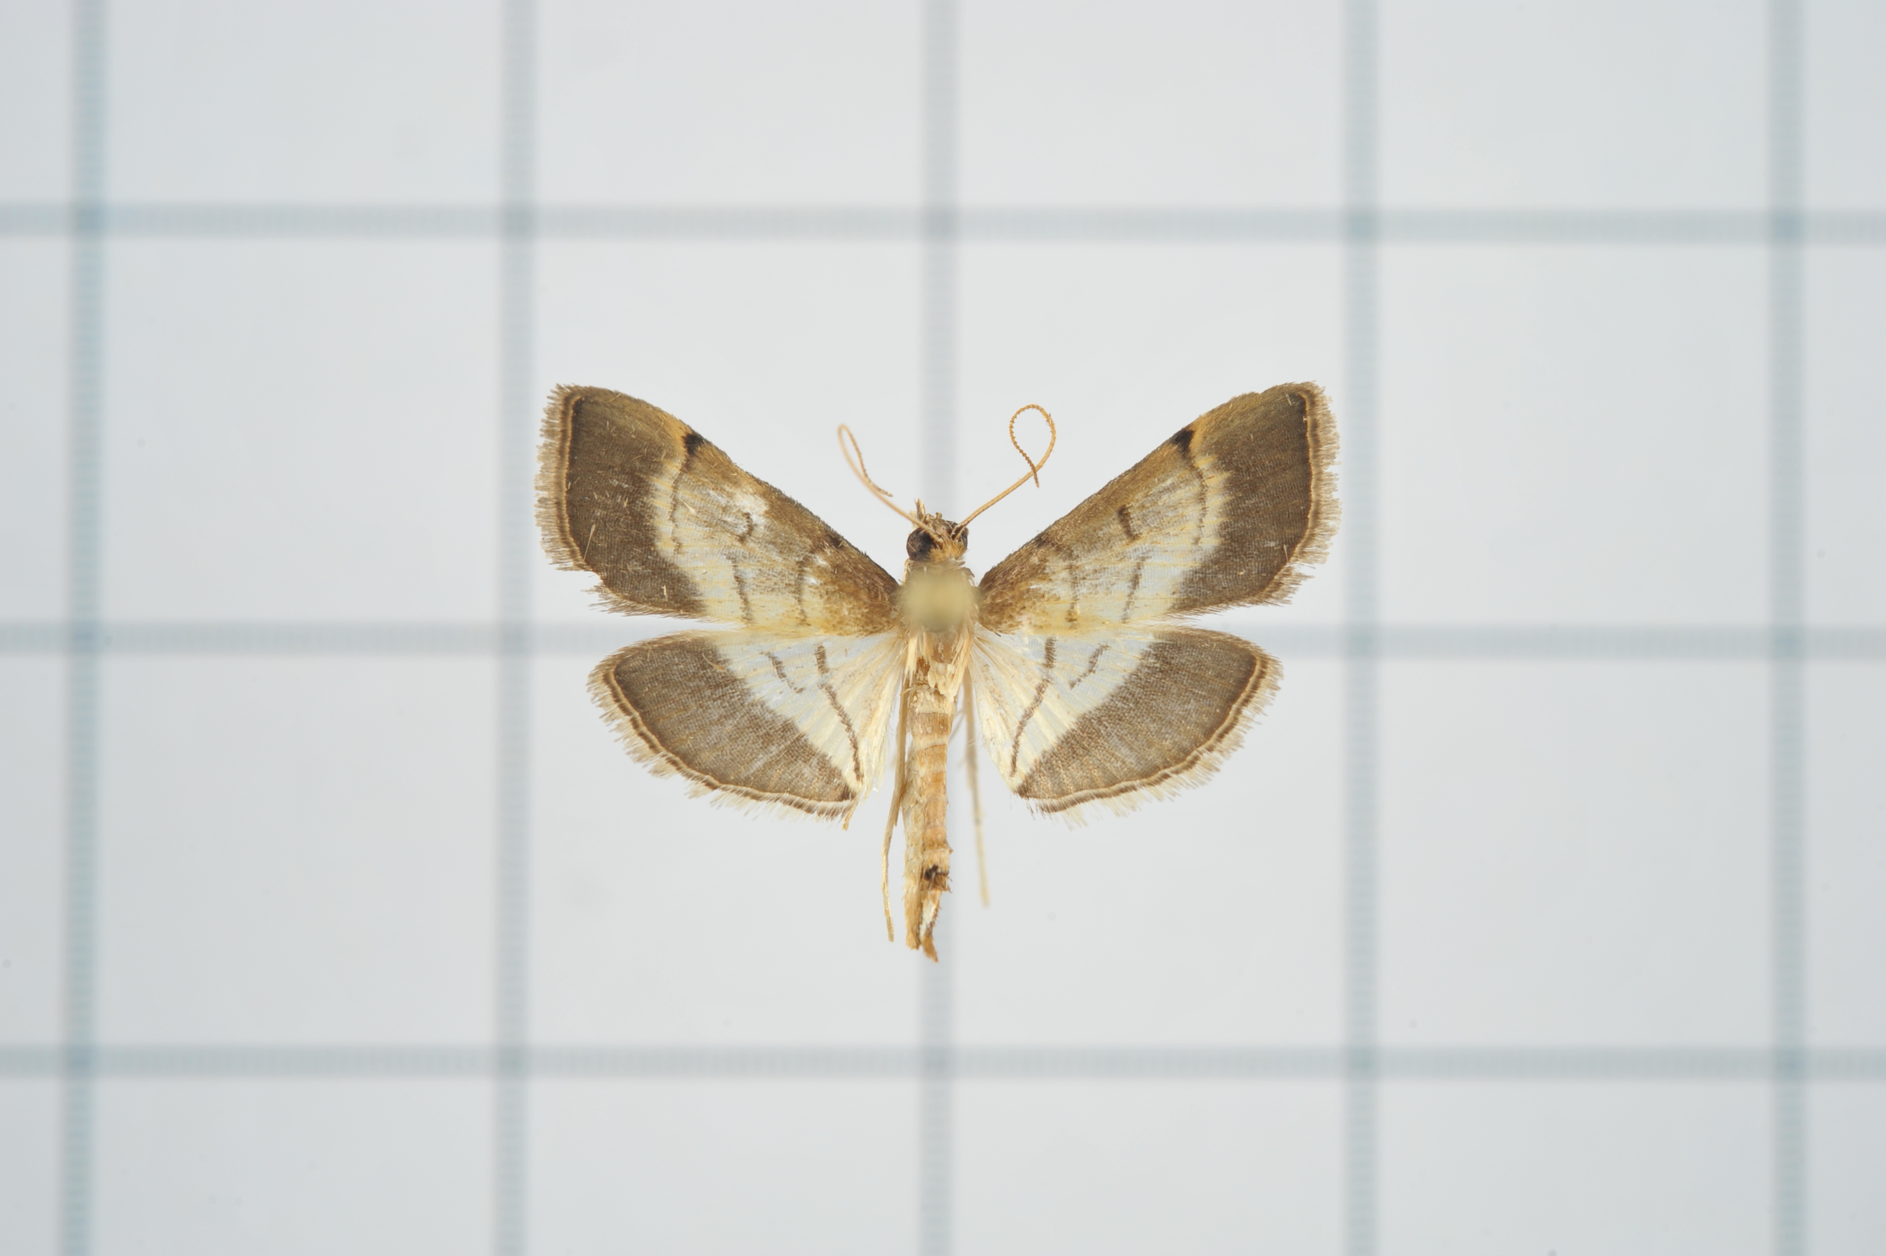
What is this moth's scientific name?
Cnaphalocrocis pilosa
